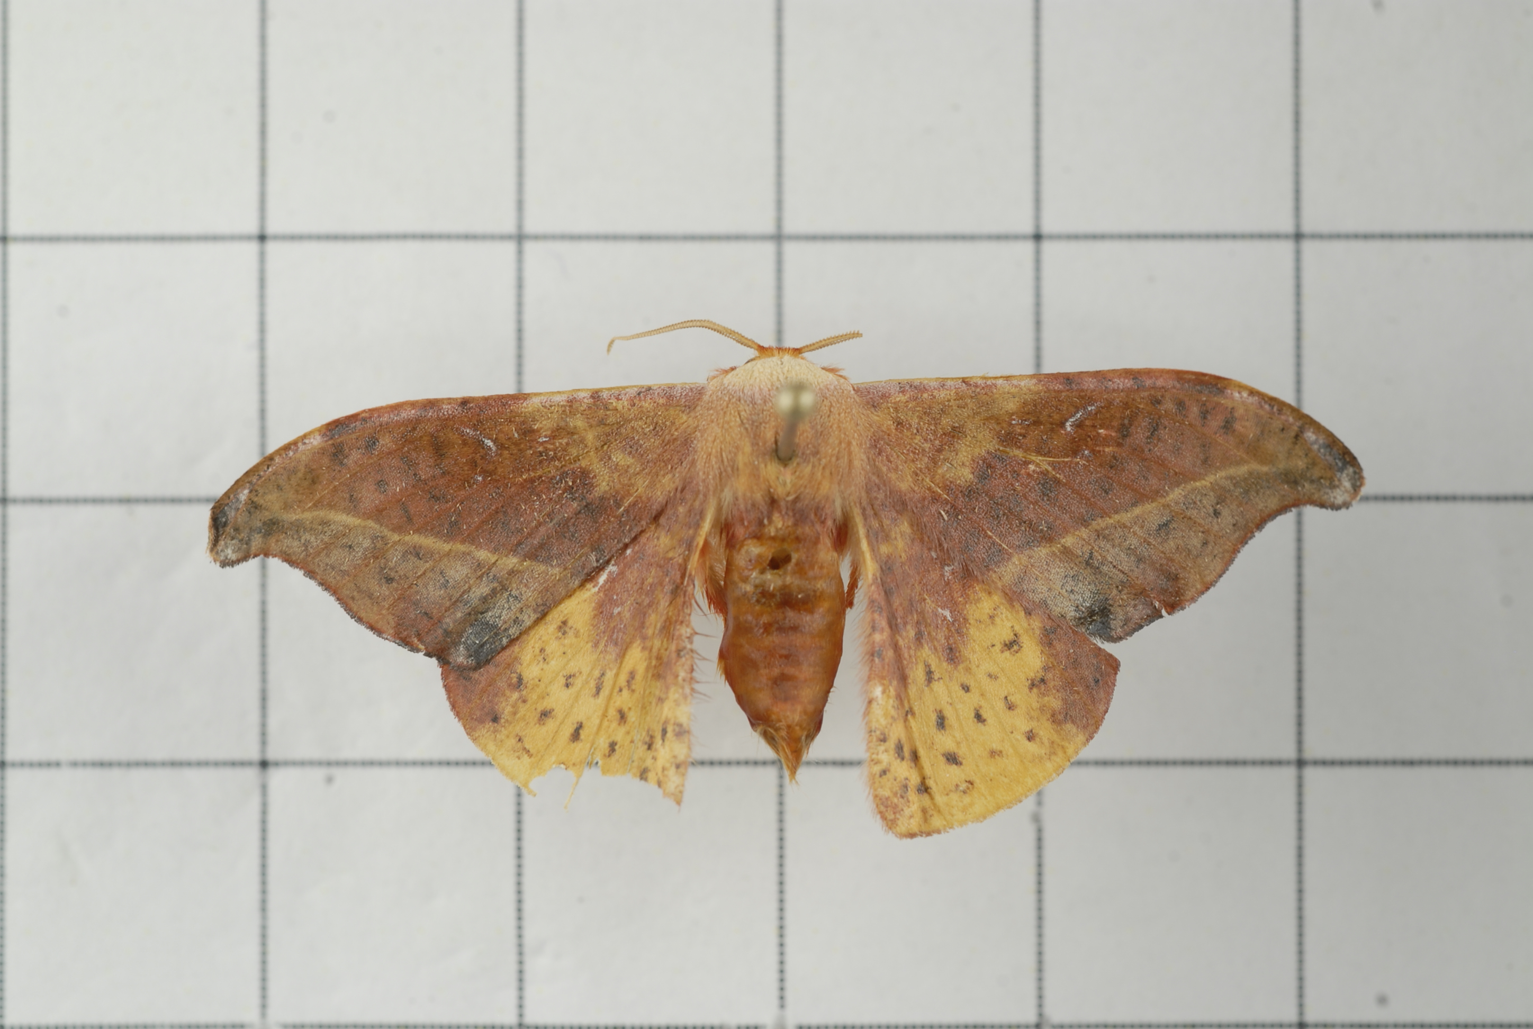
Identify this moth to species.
Oreta fuscopurpurea
